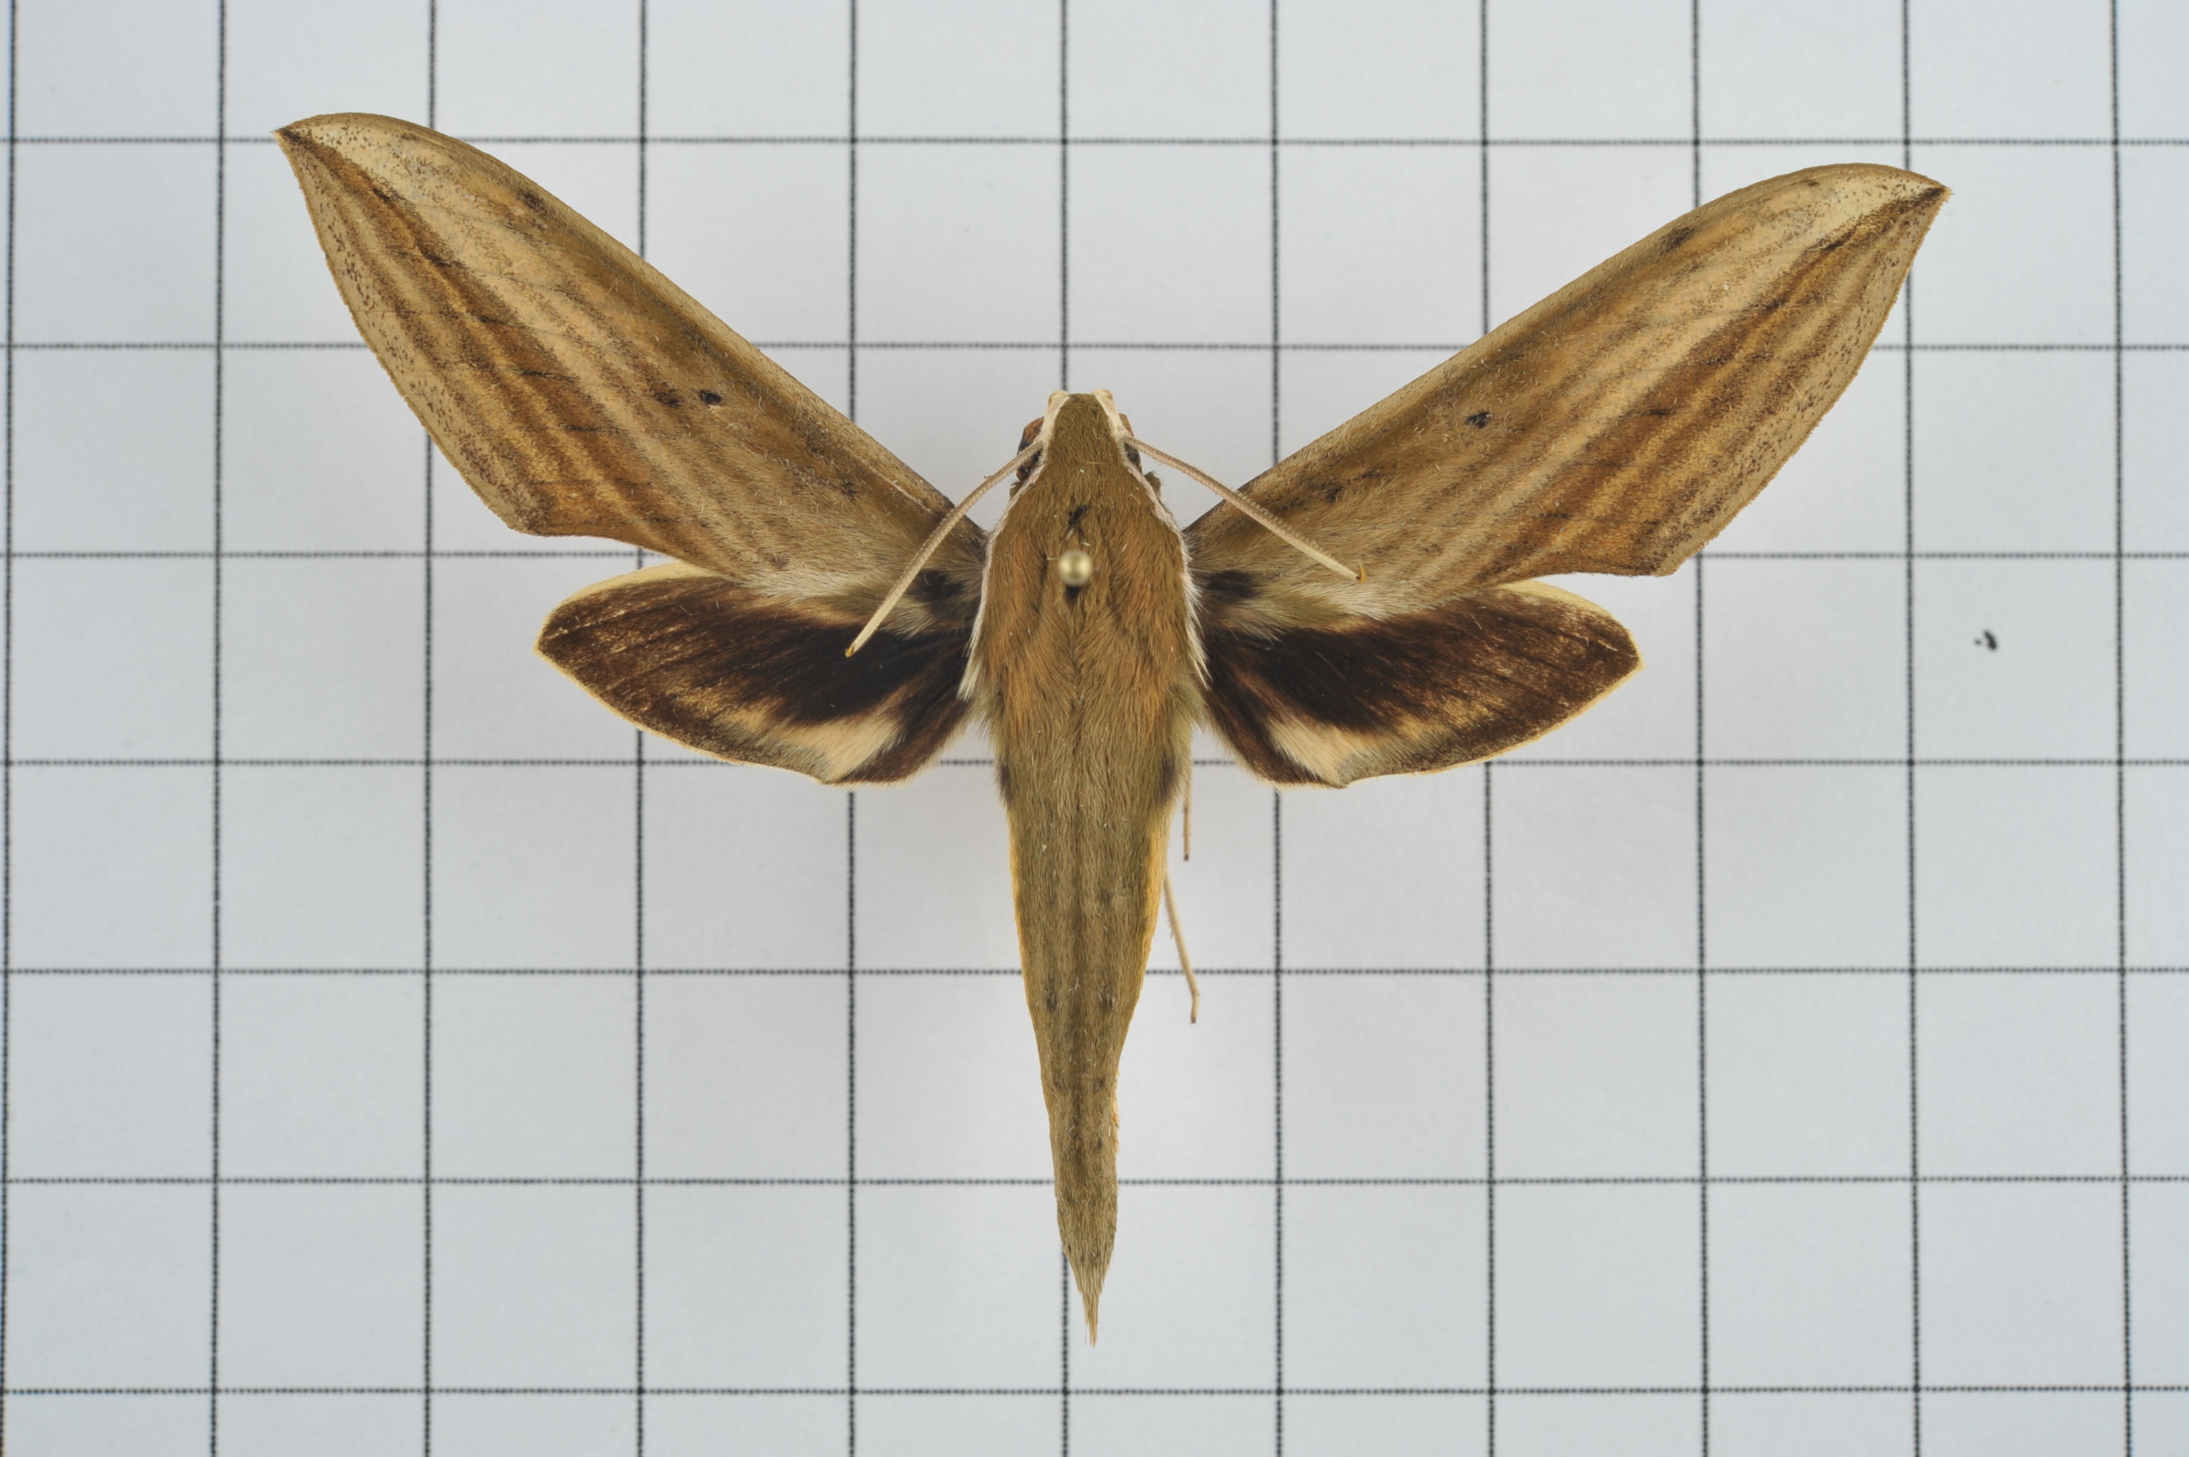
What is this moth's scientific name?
Cechetra minor
